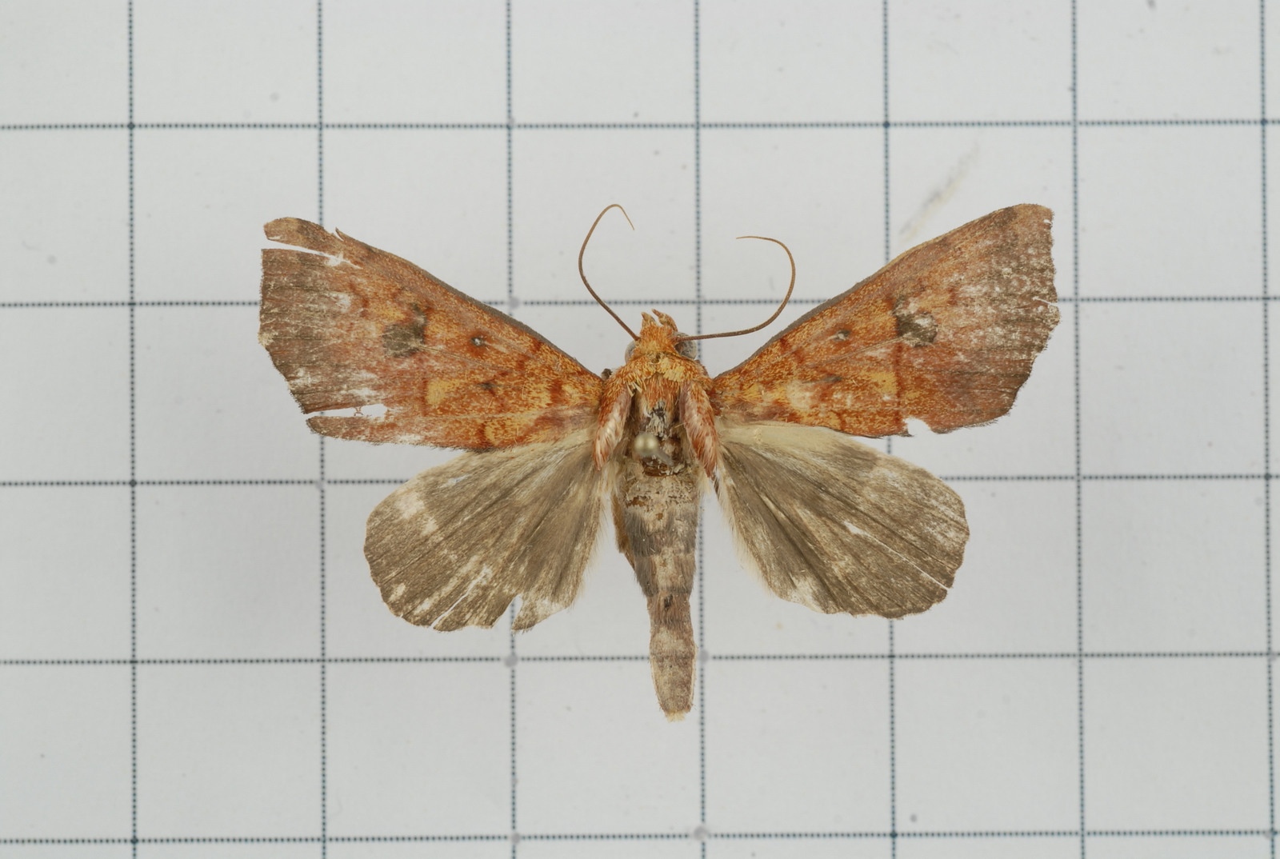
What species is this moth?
Rusicada combinans
